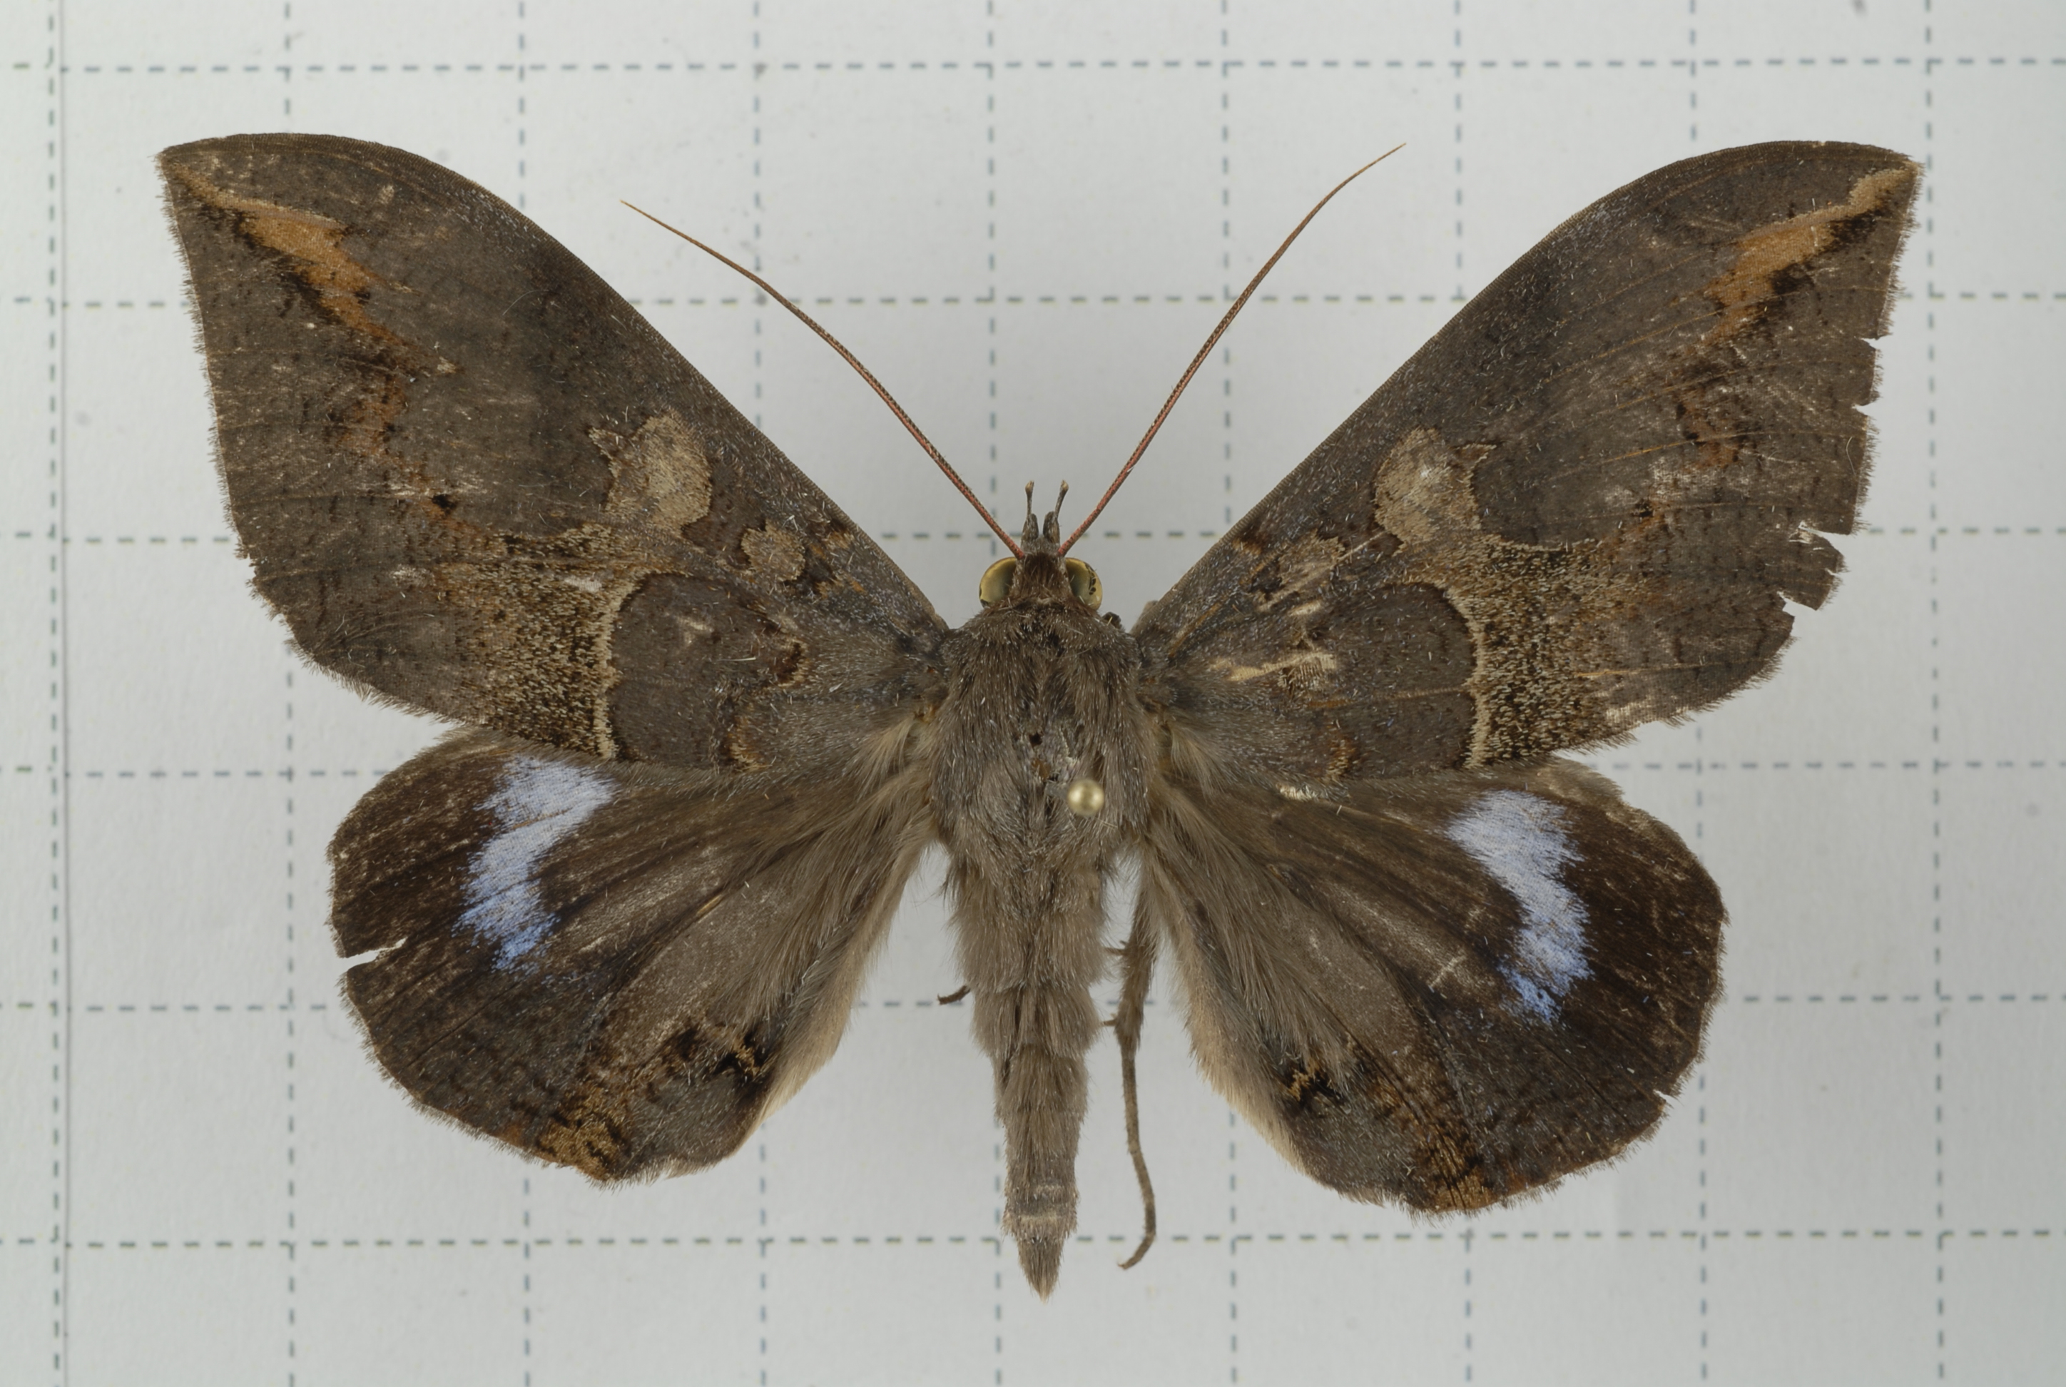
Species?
Ischyja ferrifracta
